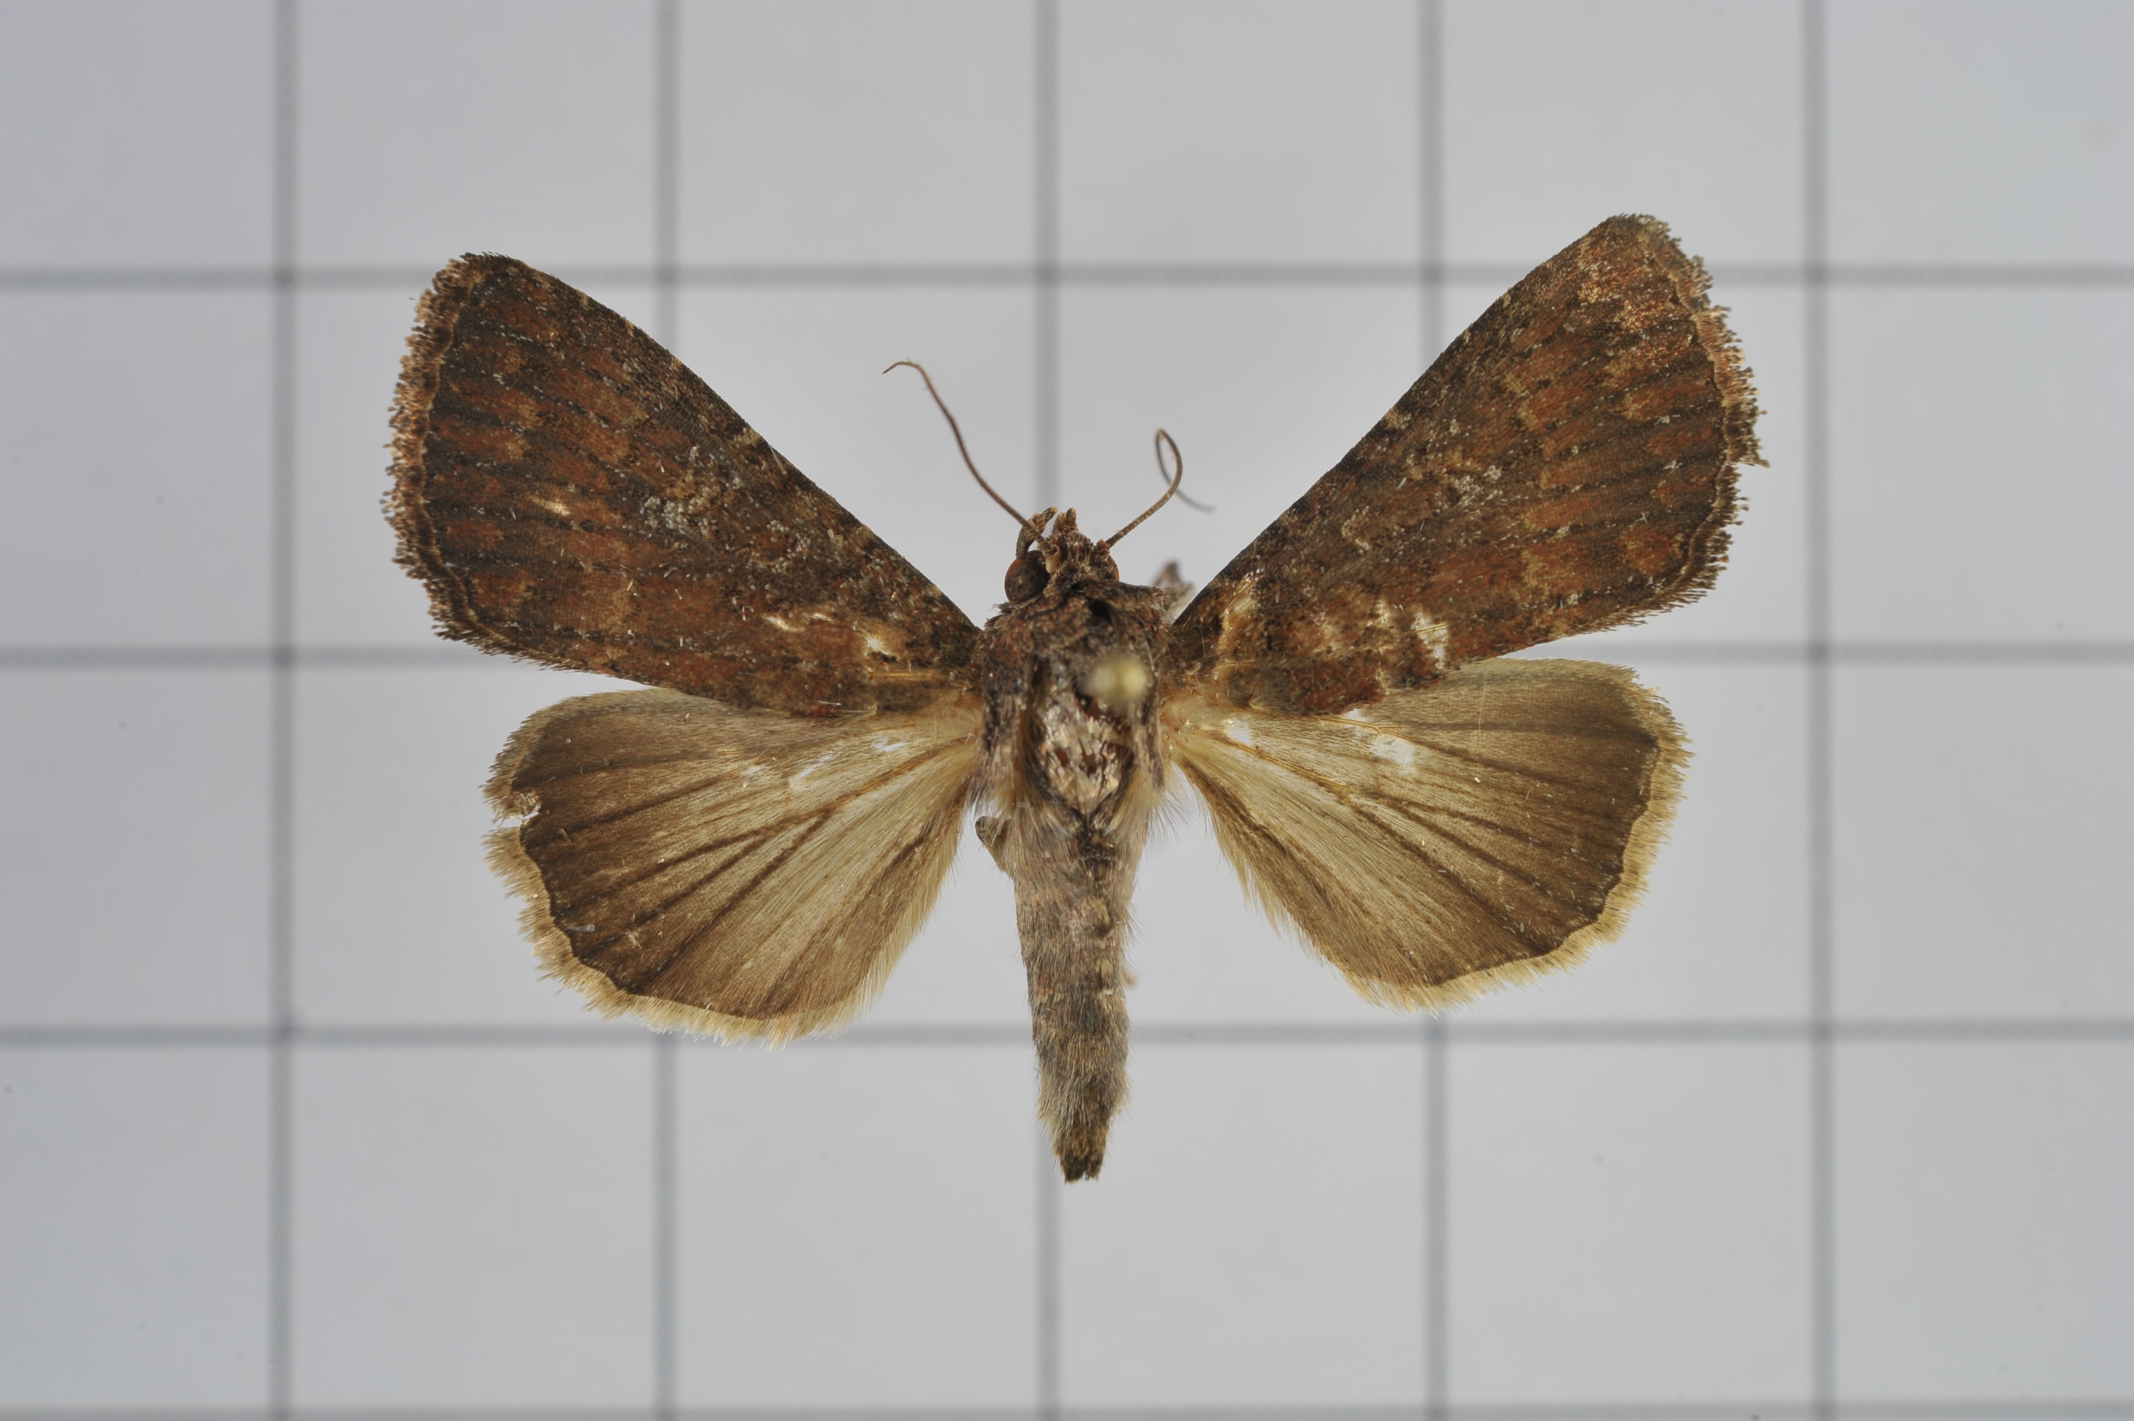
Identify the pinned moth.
Condica illecta
